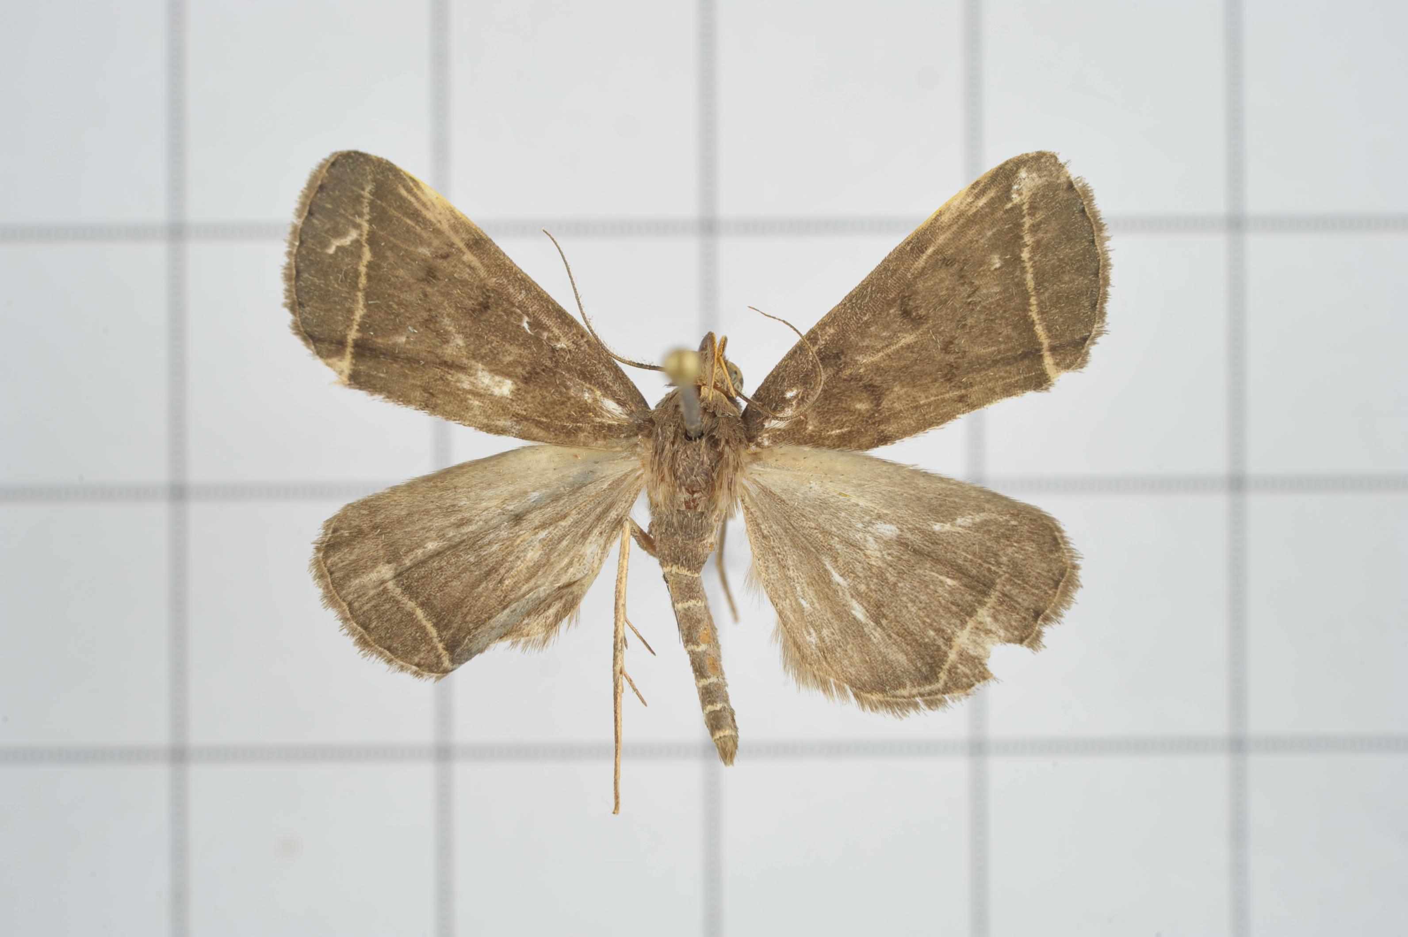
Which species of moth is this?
Simplicia simplicissima
